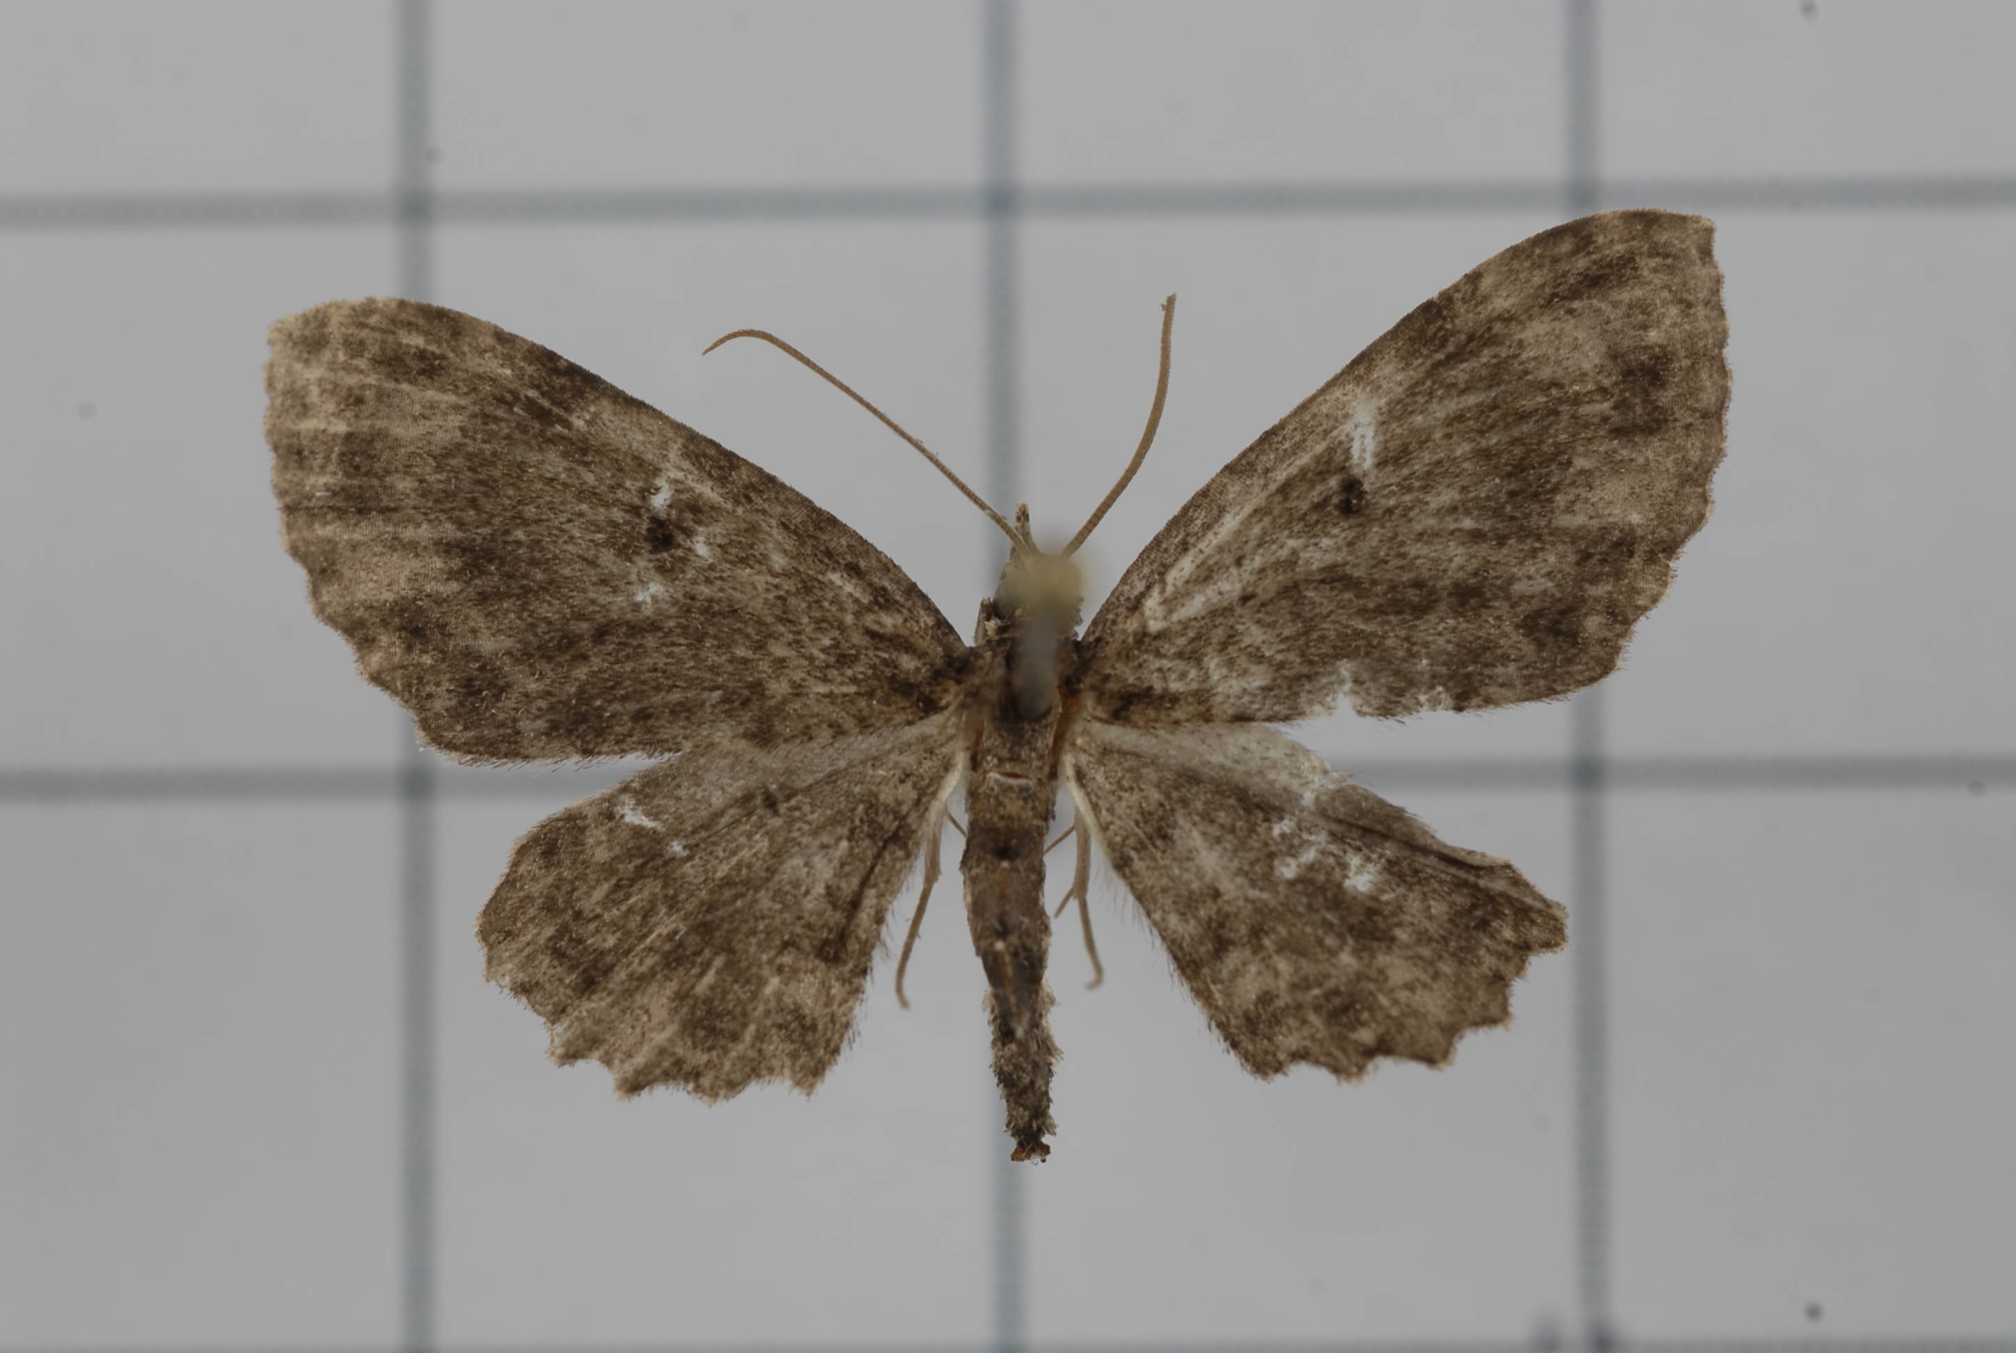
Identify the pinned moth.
Pseudocollix hyperythra catalalia
